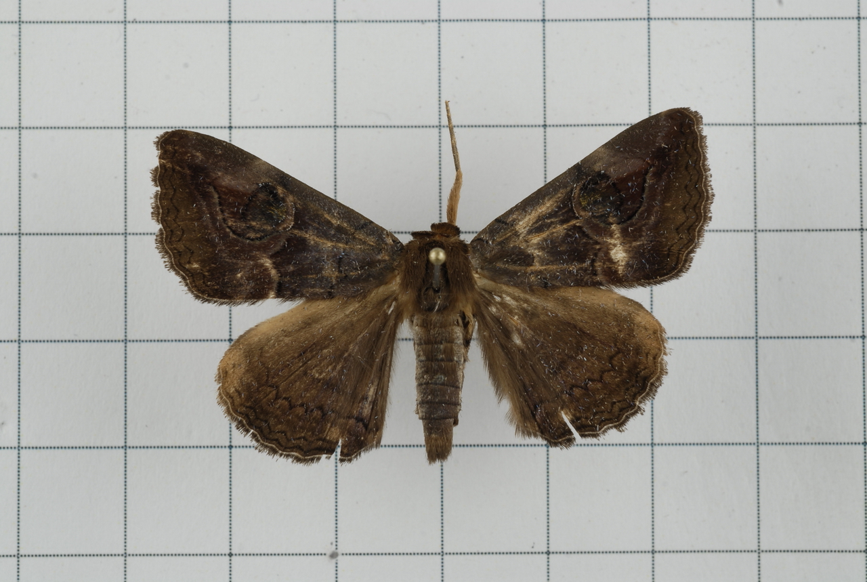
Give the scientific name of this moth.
Ommatophora luminosa
